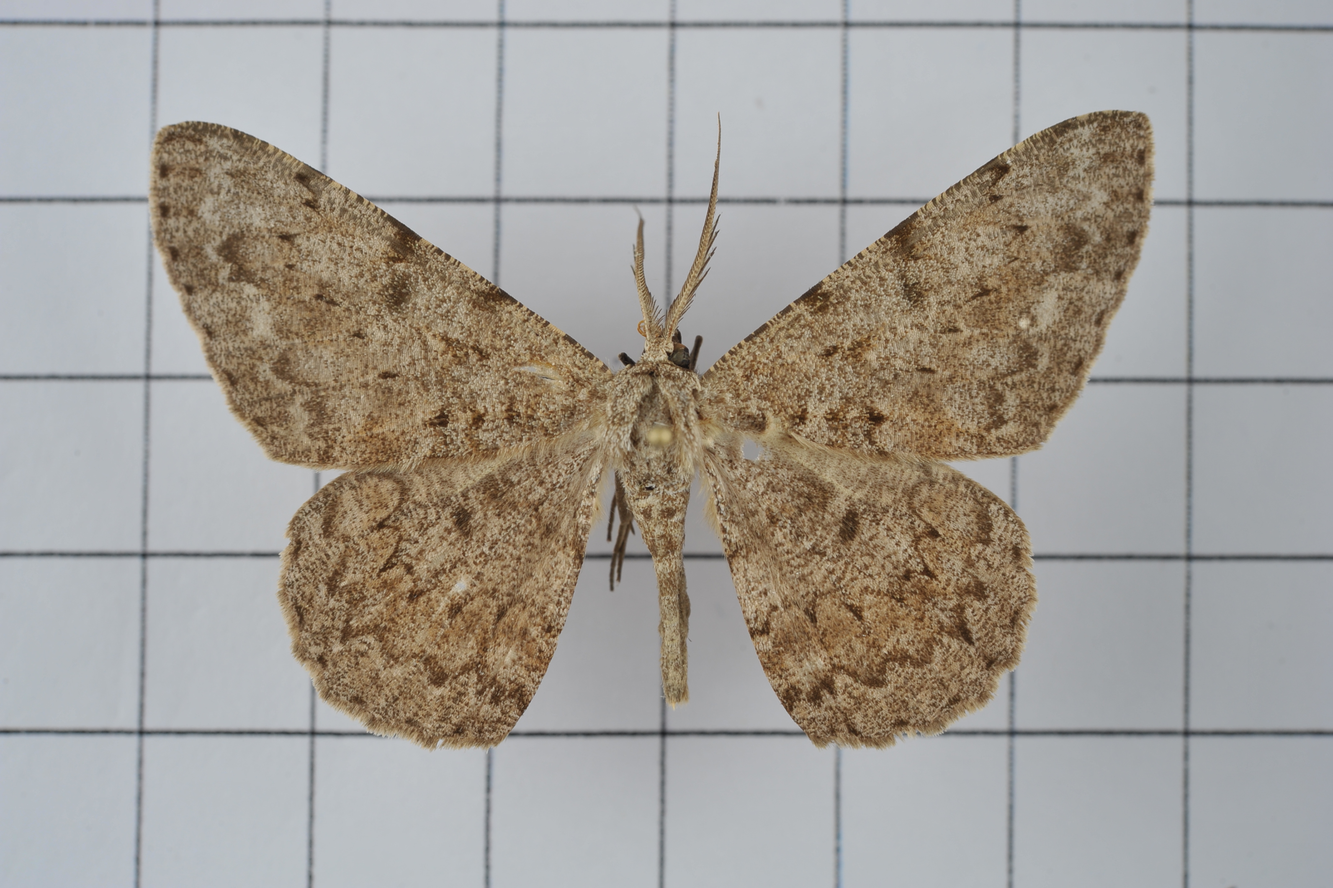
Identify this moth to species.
Hypomecis cineracea
